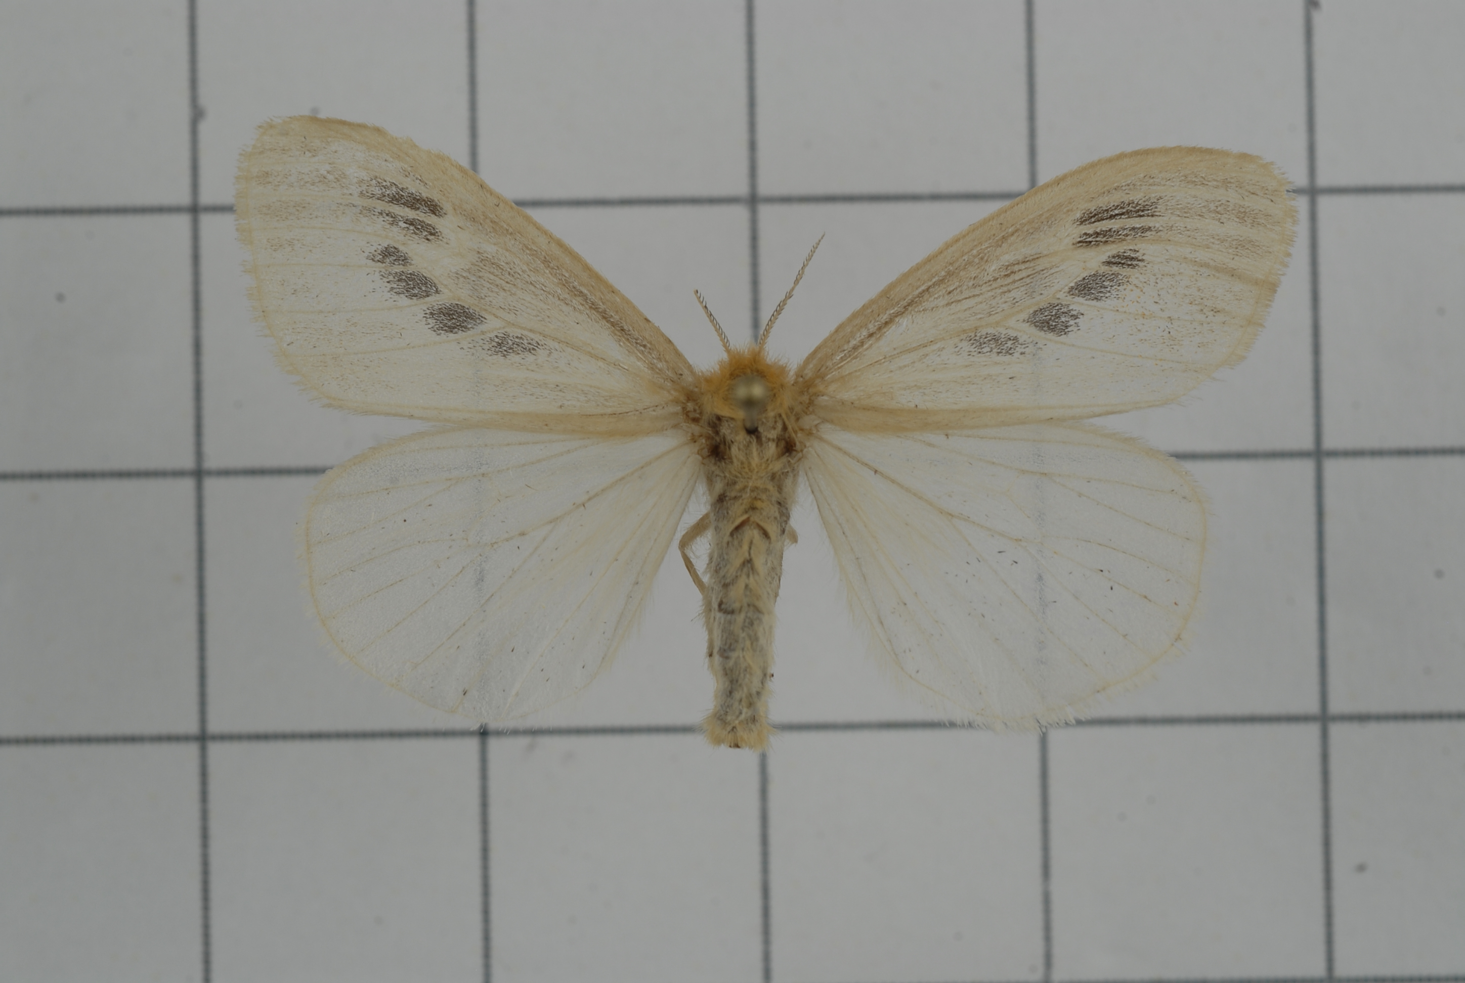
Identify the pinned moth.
Pantana ochripalpis
